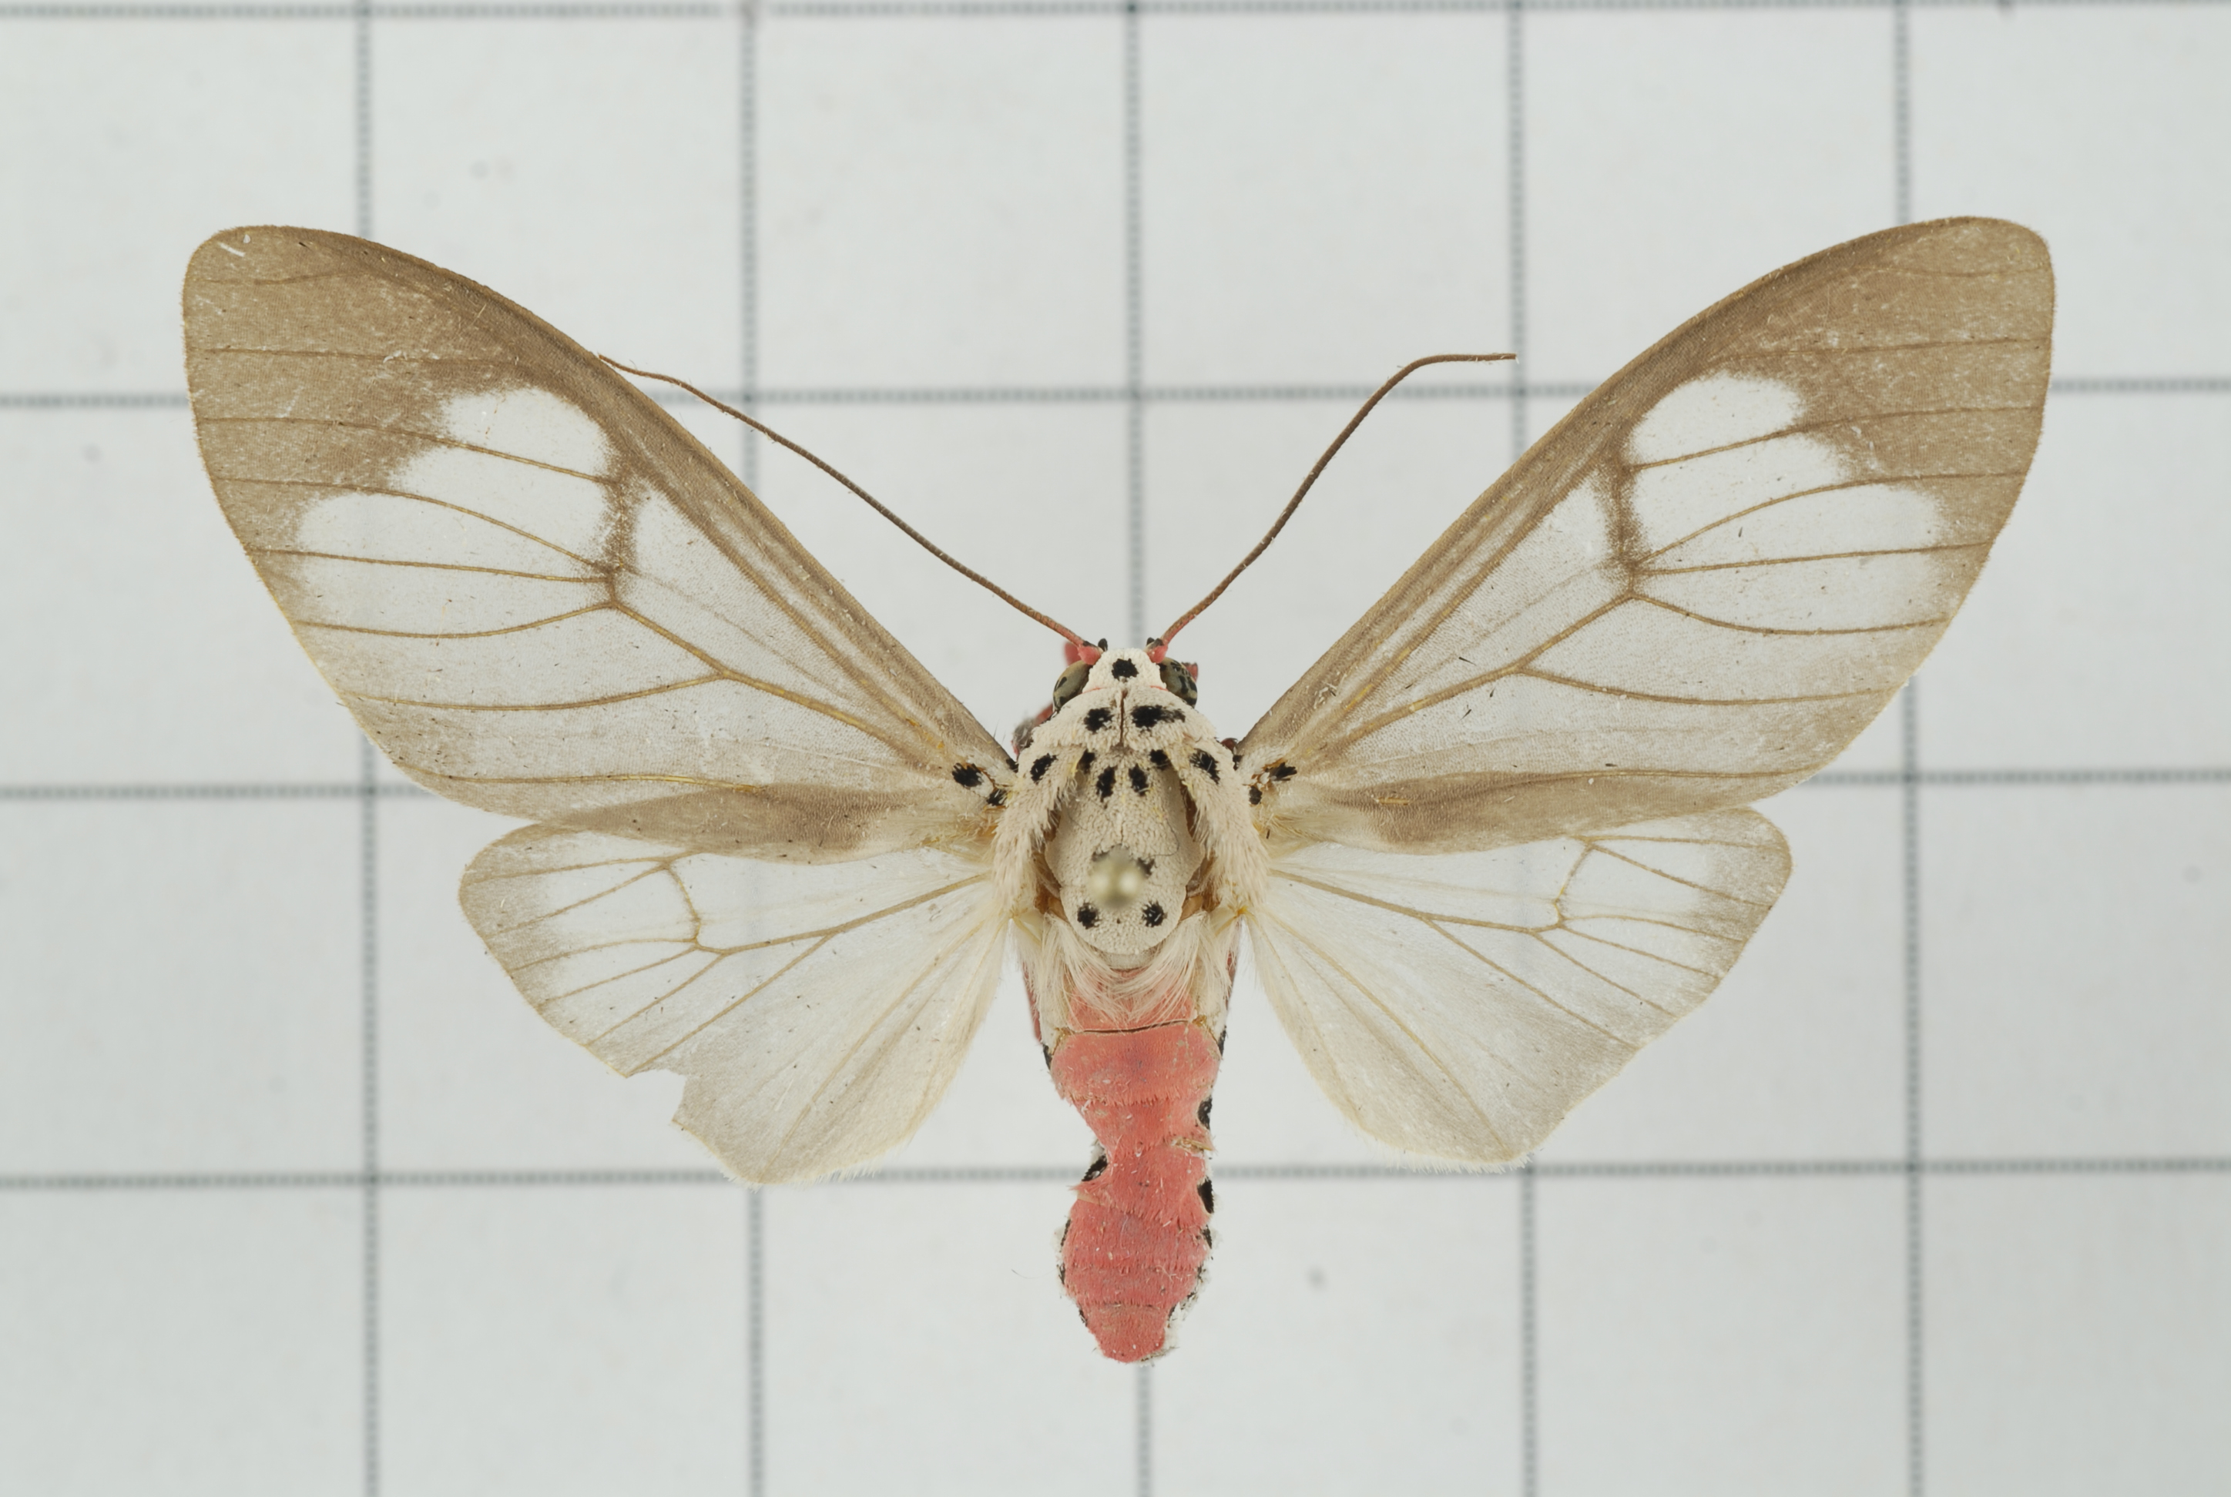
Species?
Amerila astreus
